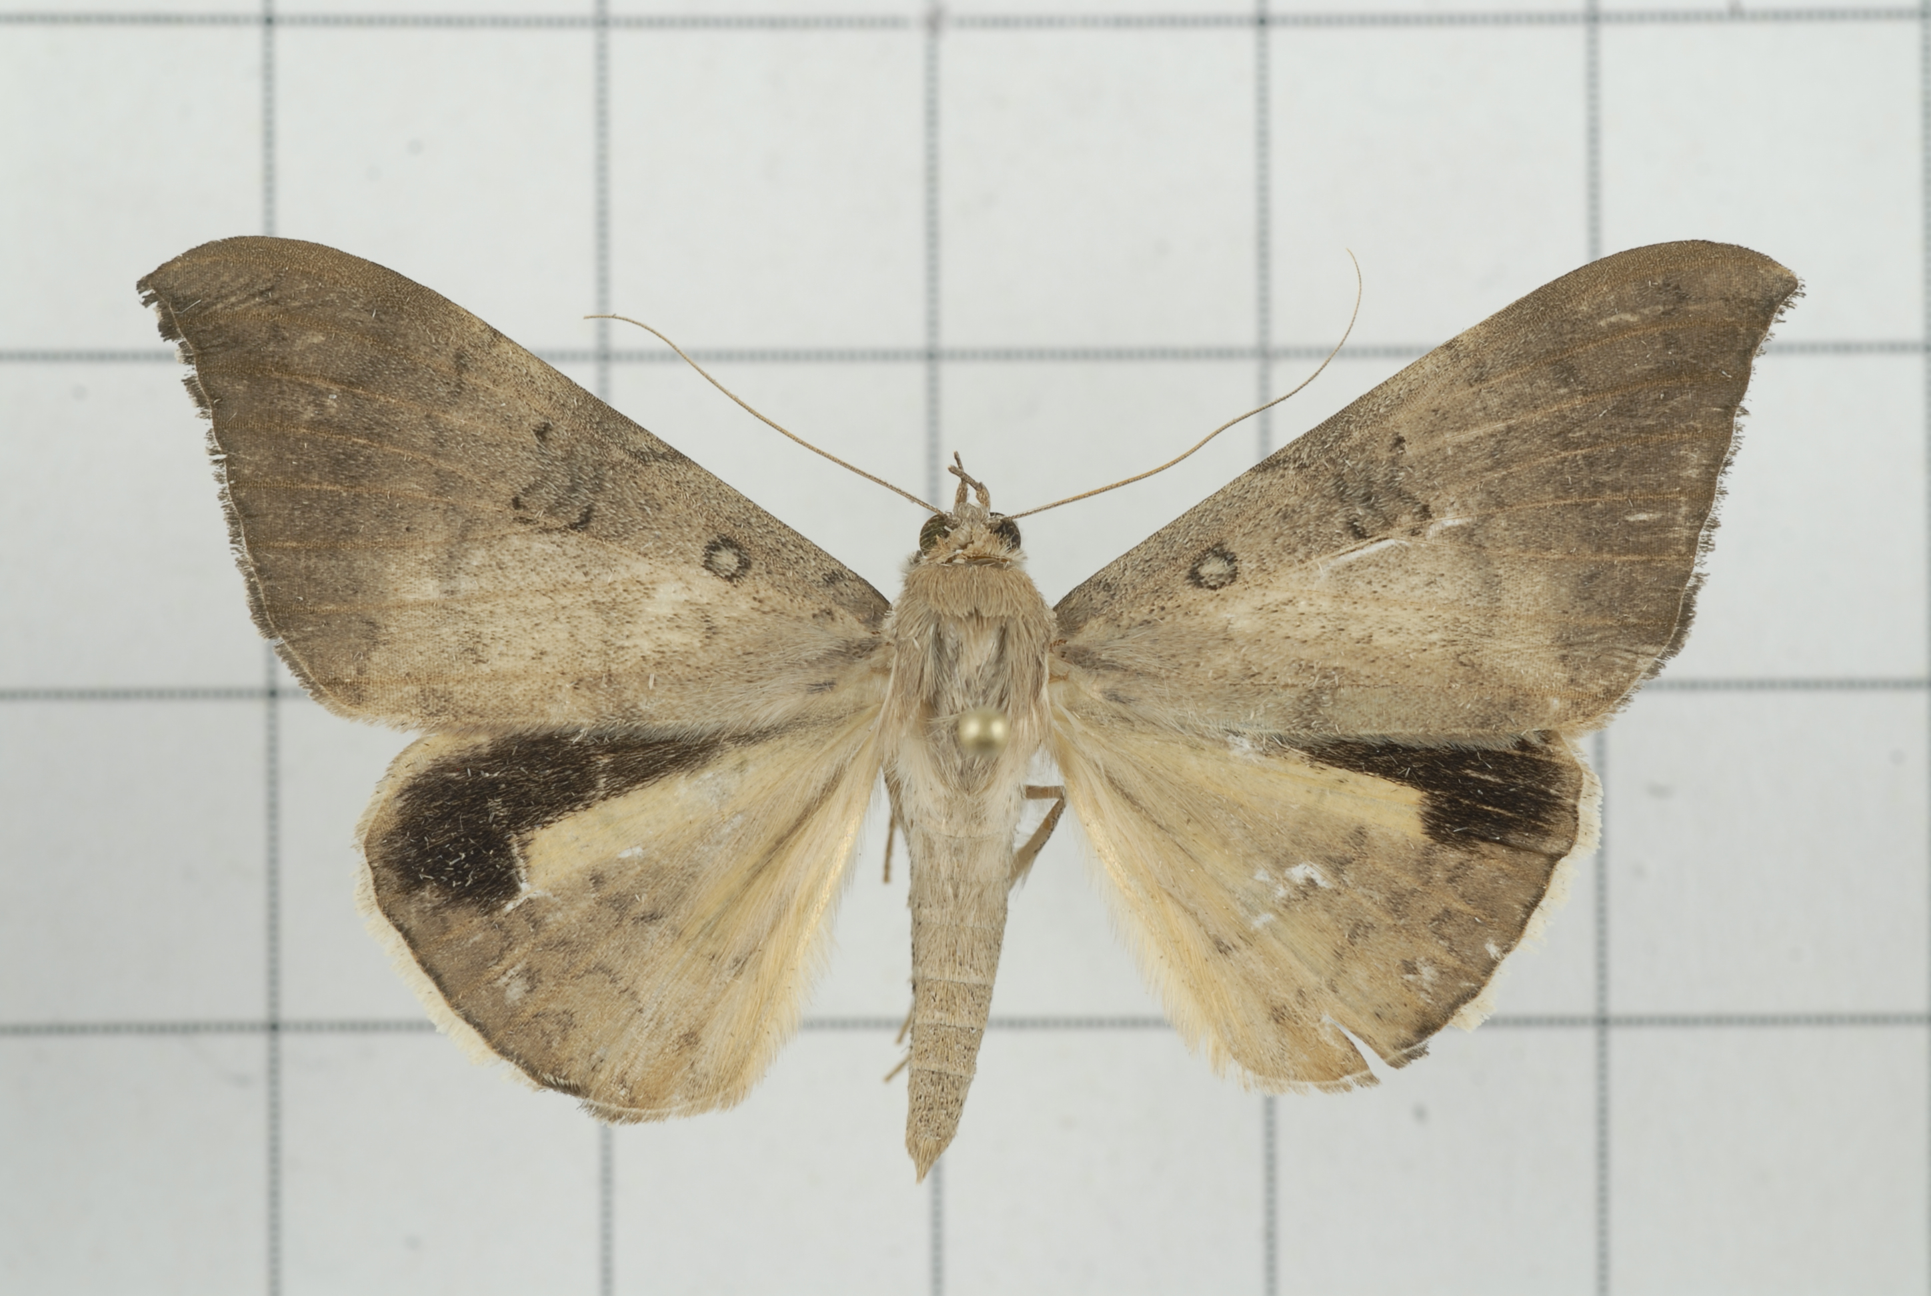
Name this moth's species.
Oxyodes scrobiculata
